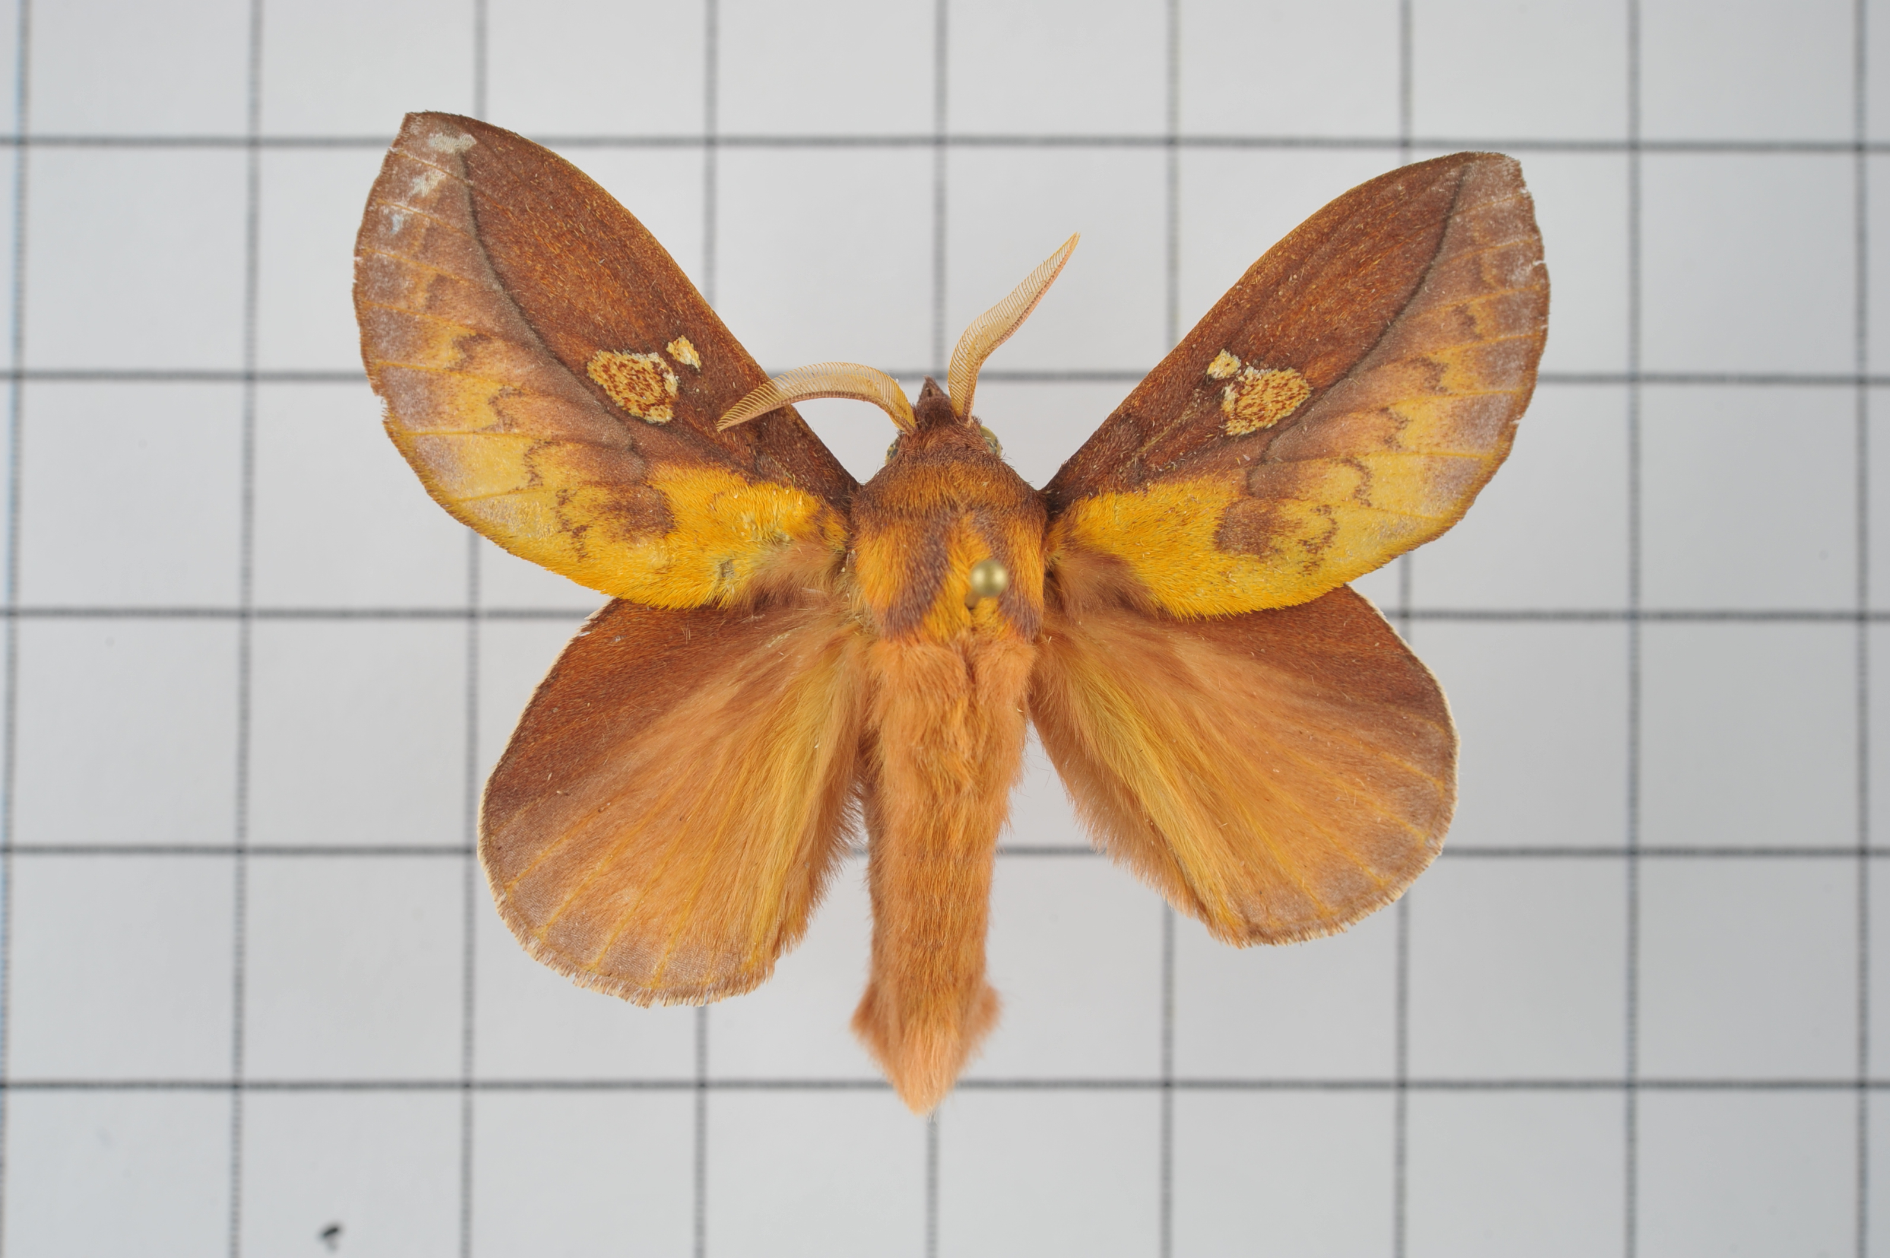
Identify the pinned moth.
Euthrix laeta arina
